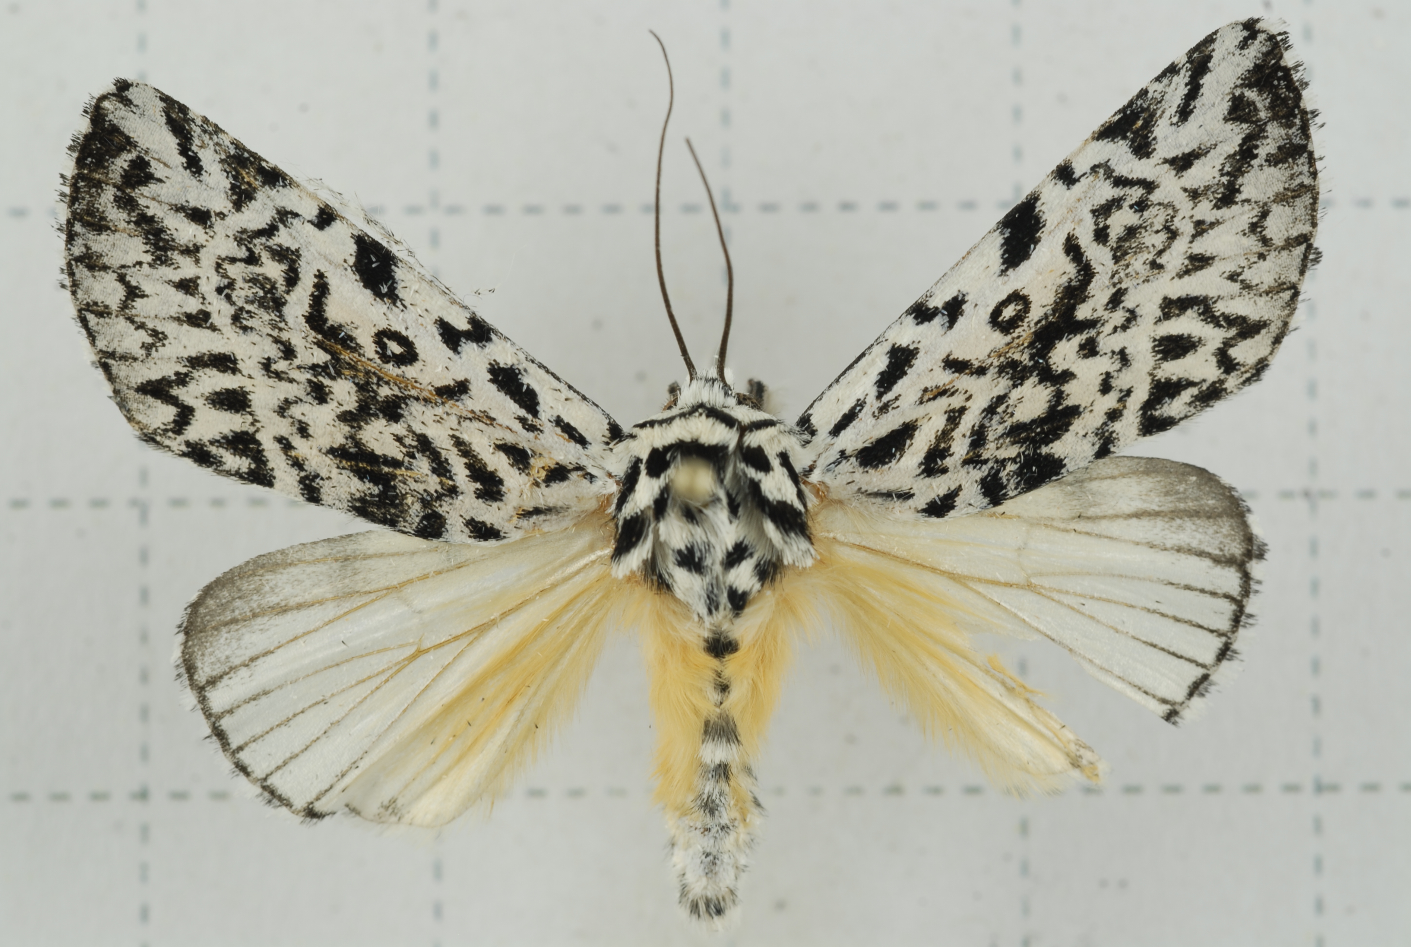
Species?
Trichosea champa
